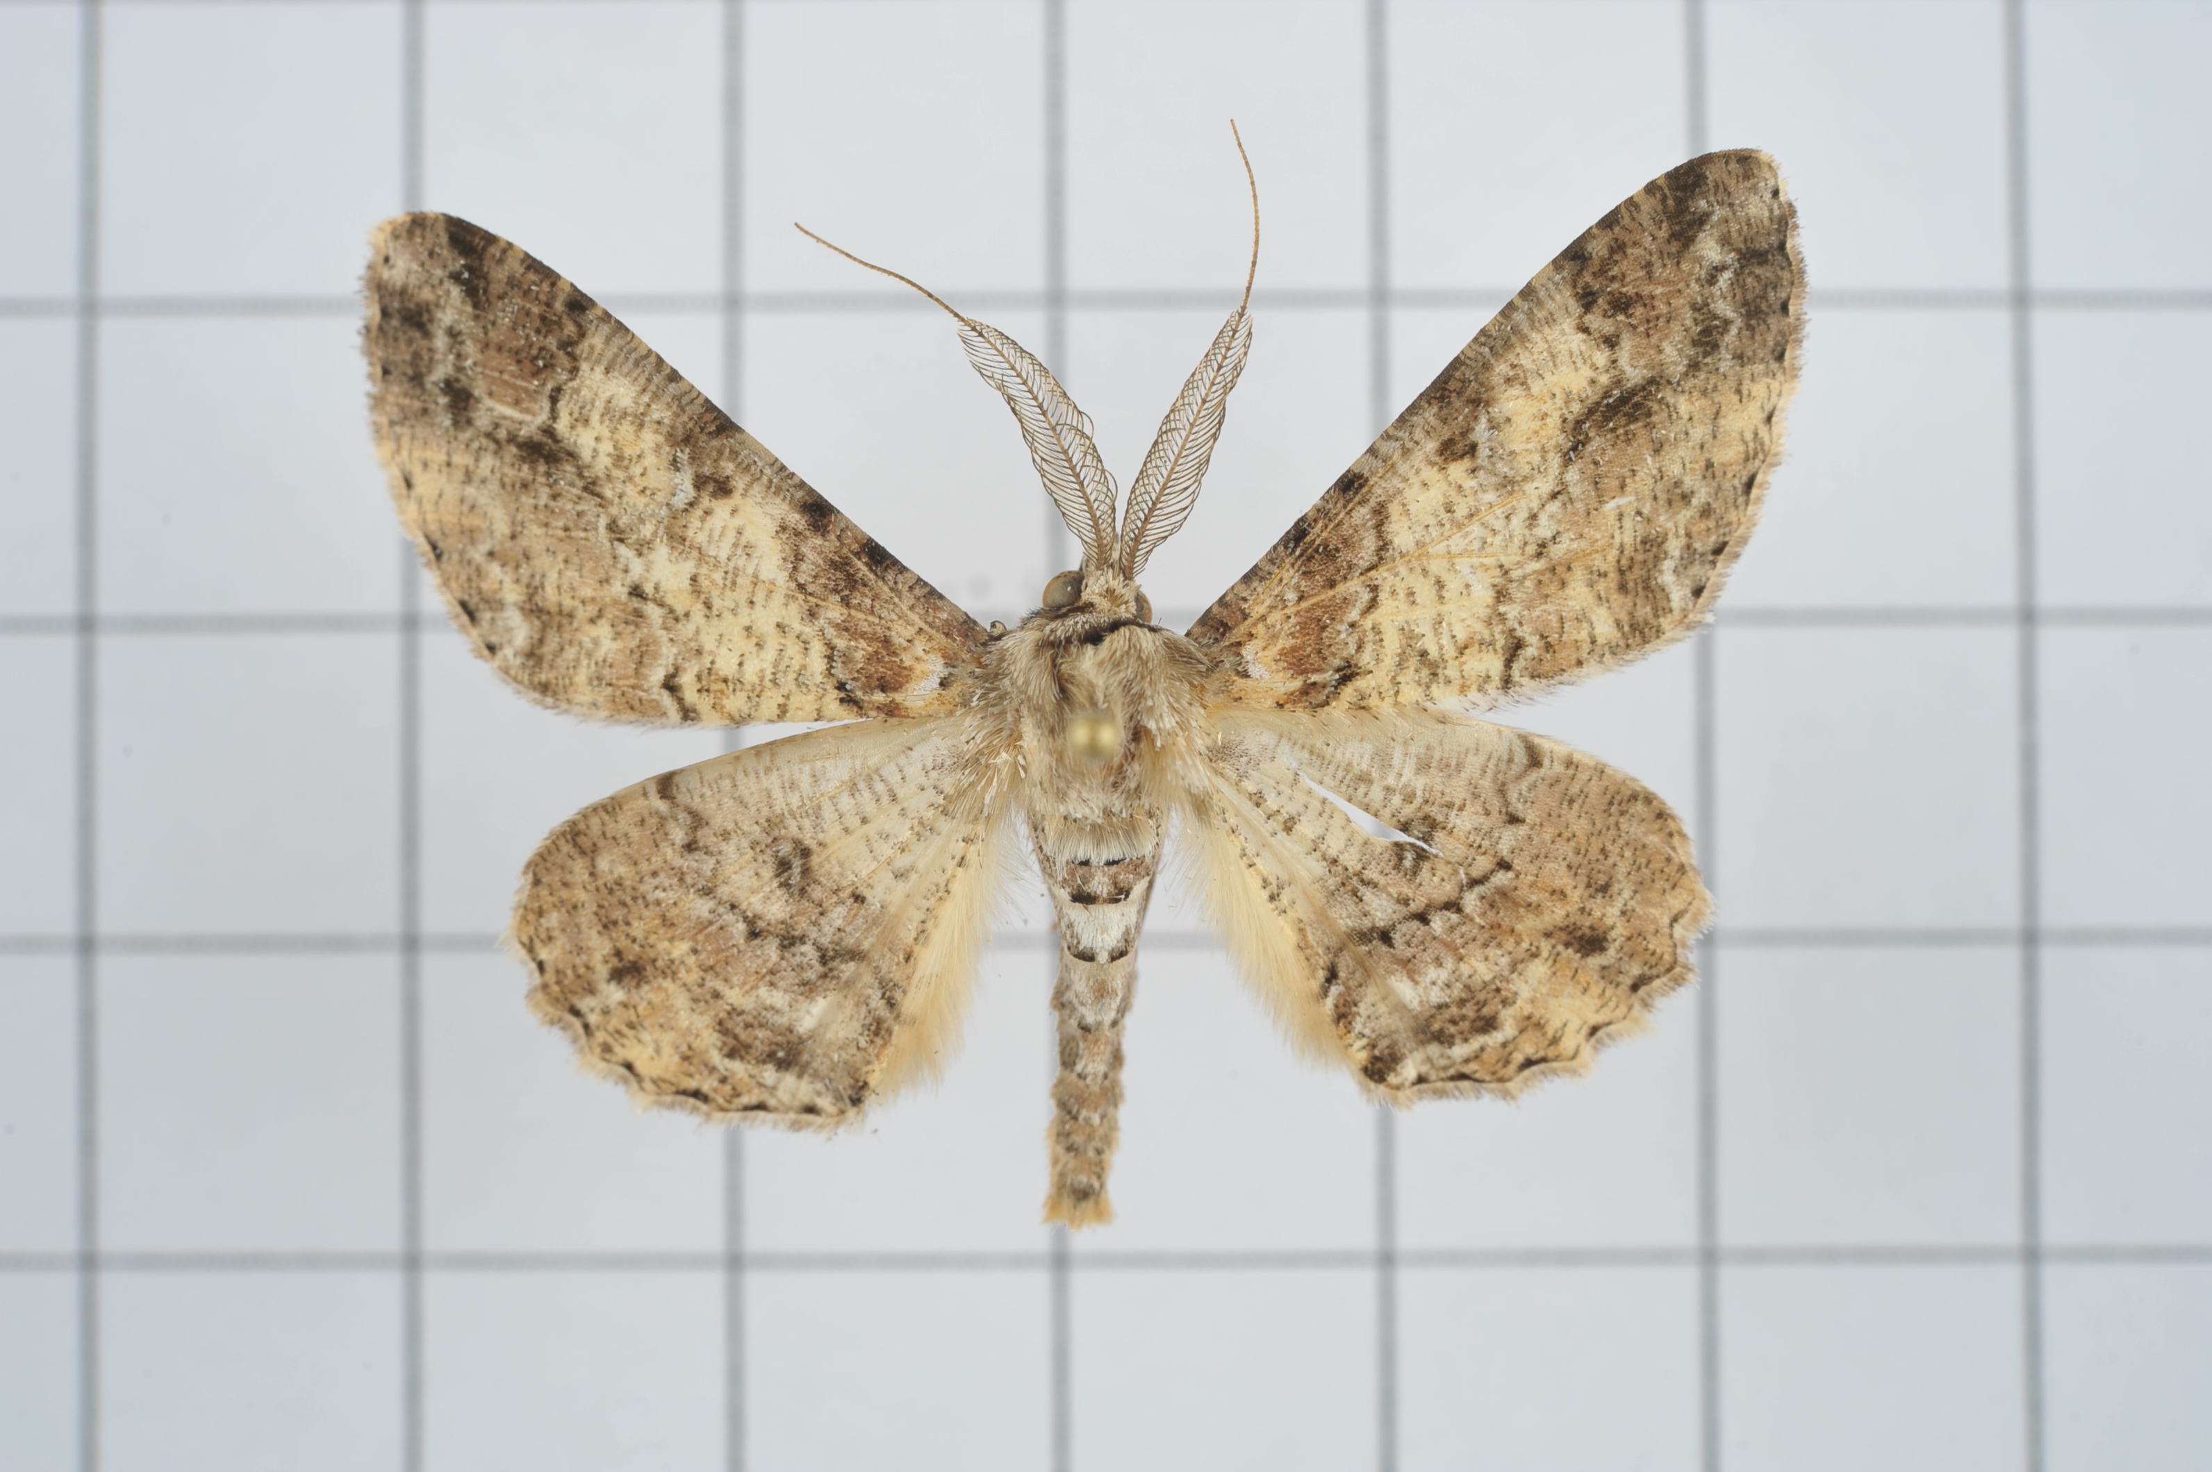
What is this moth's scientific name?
Cleora fraterna
